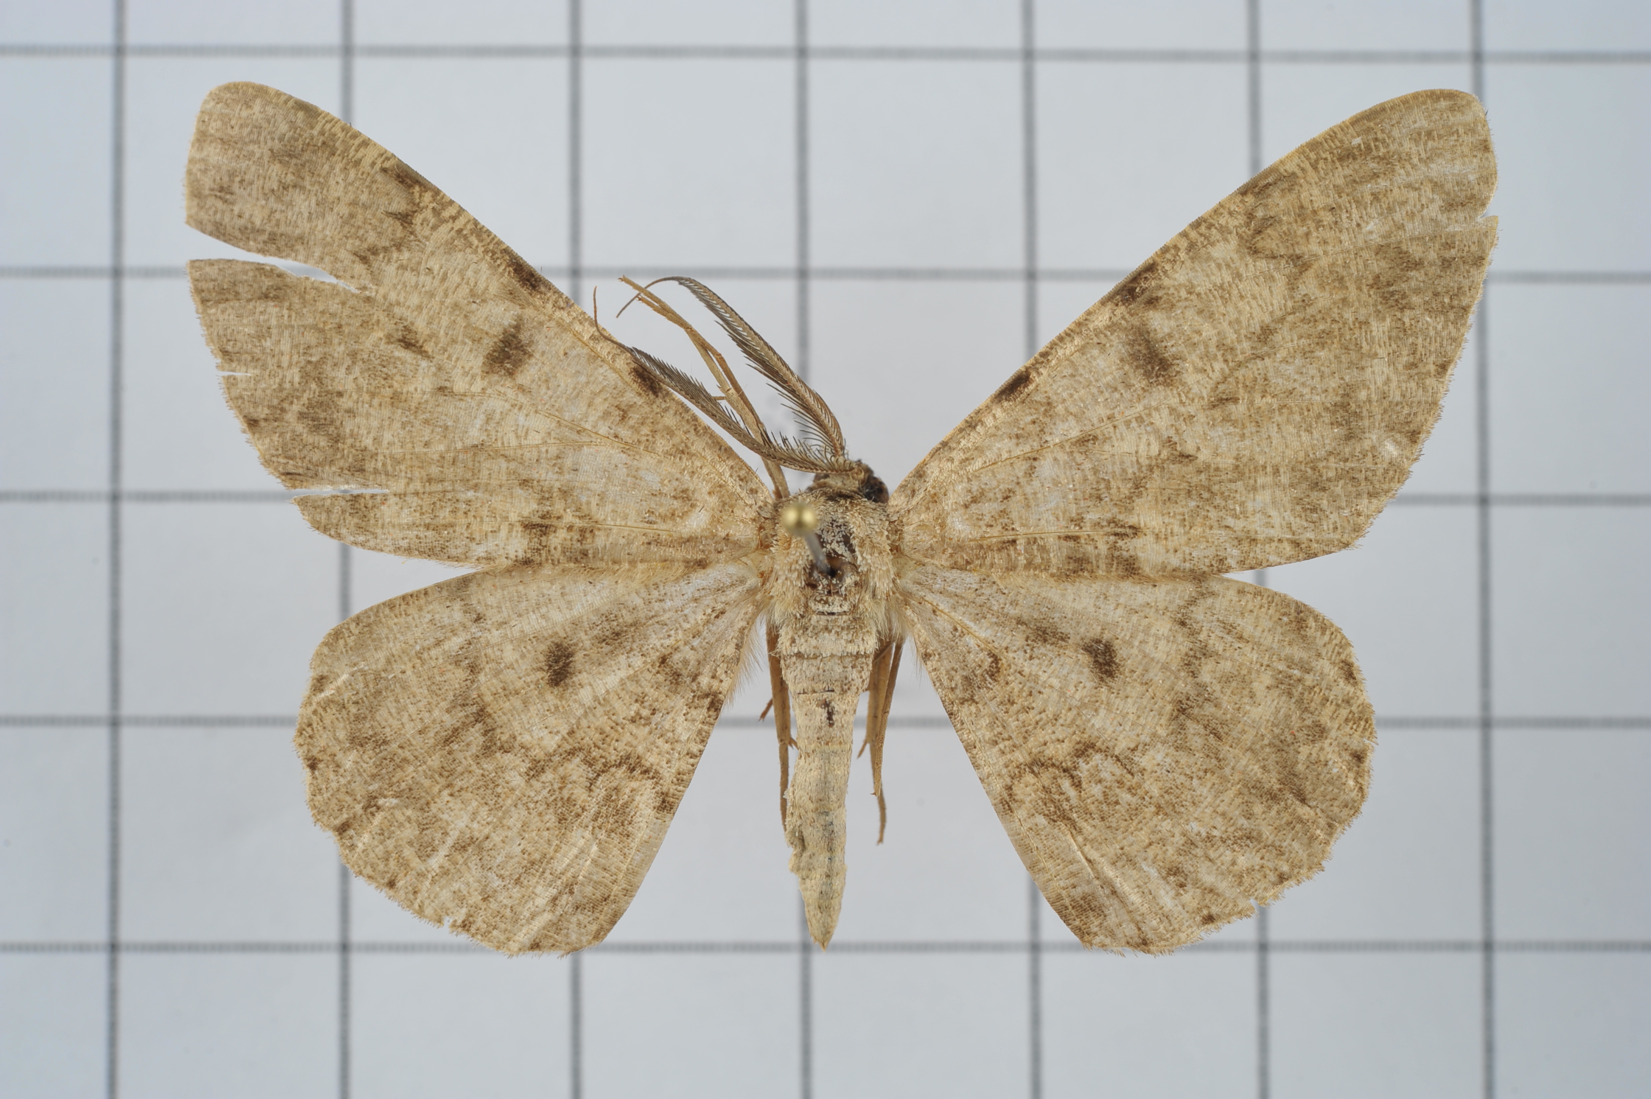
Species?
Hypomecis cineracea
